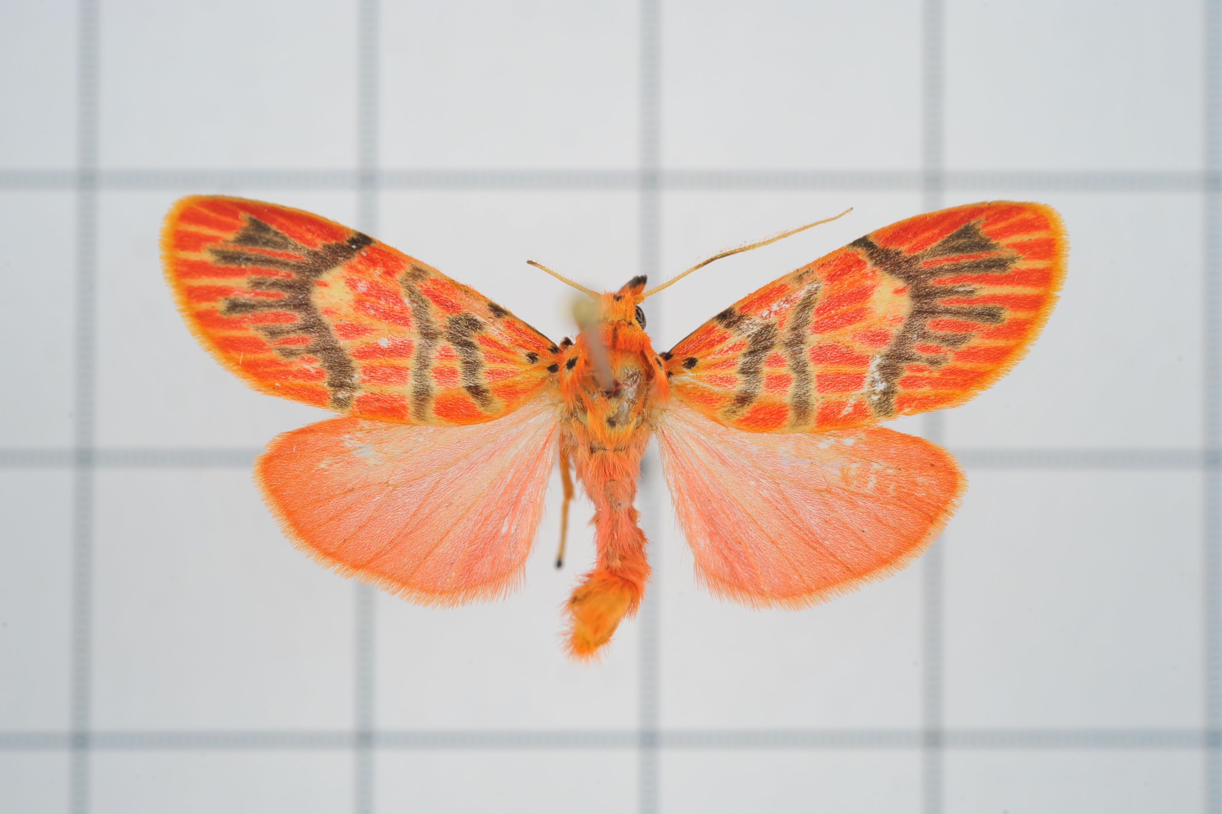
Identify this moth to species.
Barsine sauteri
